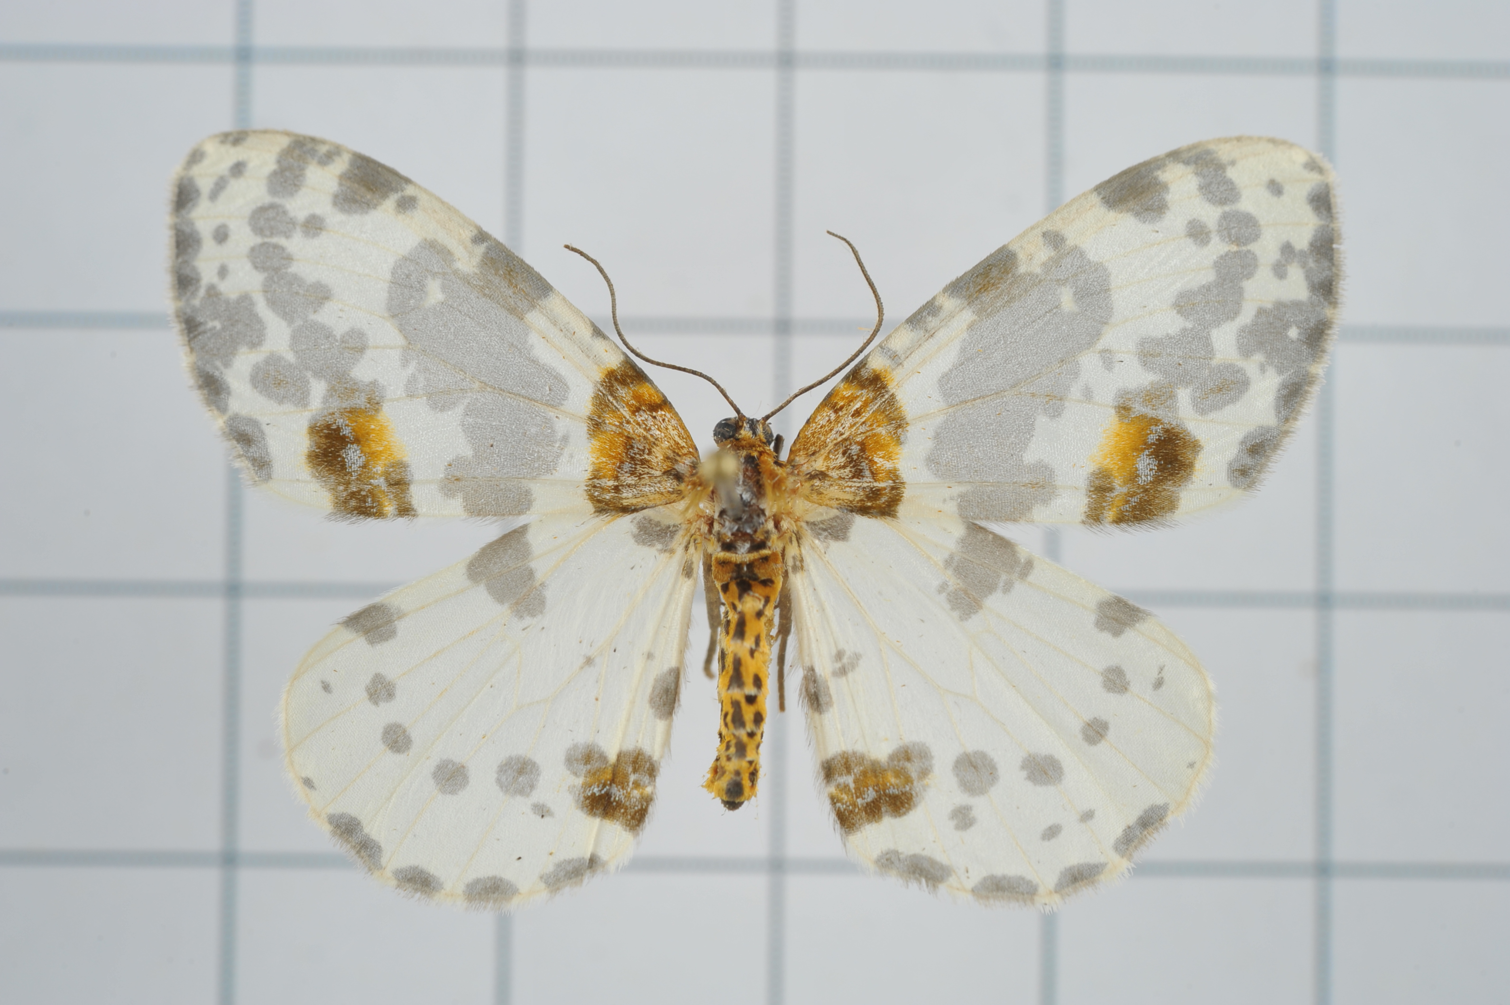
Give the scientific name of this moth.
Abraxas adilluminata
